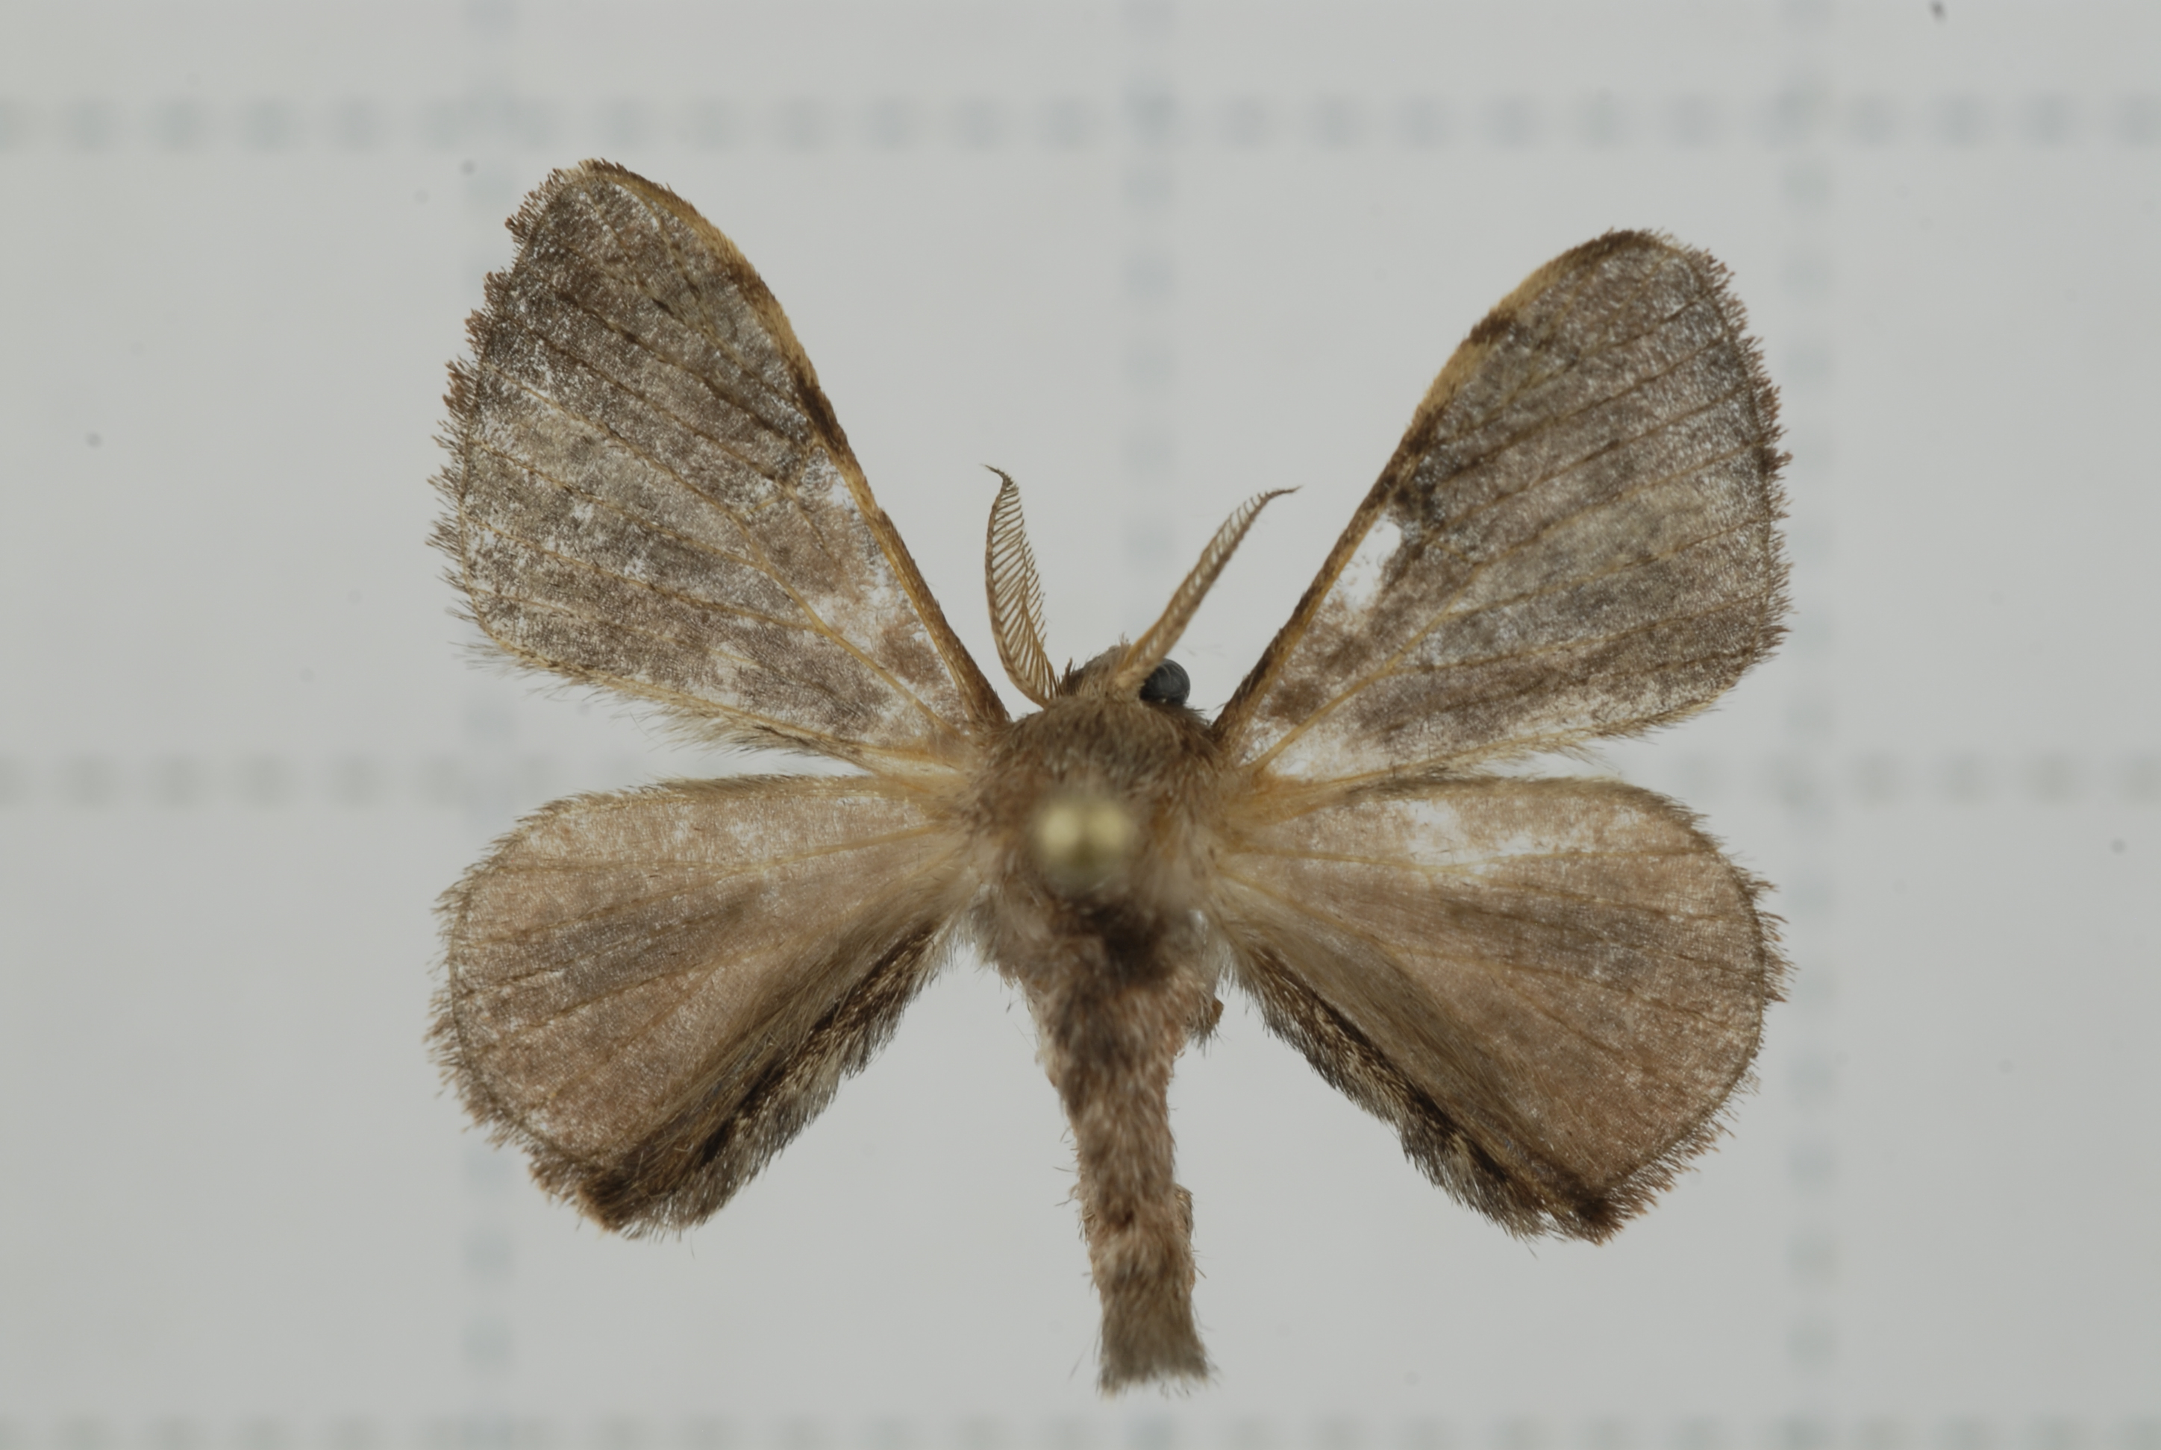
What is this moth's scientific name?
Trilocha varians
